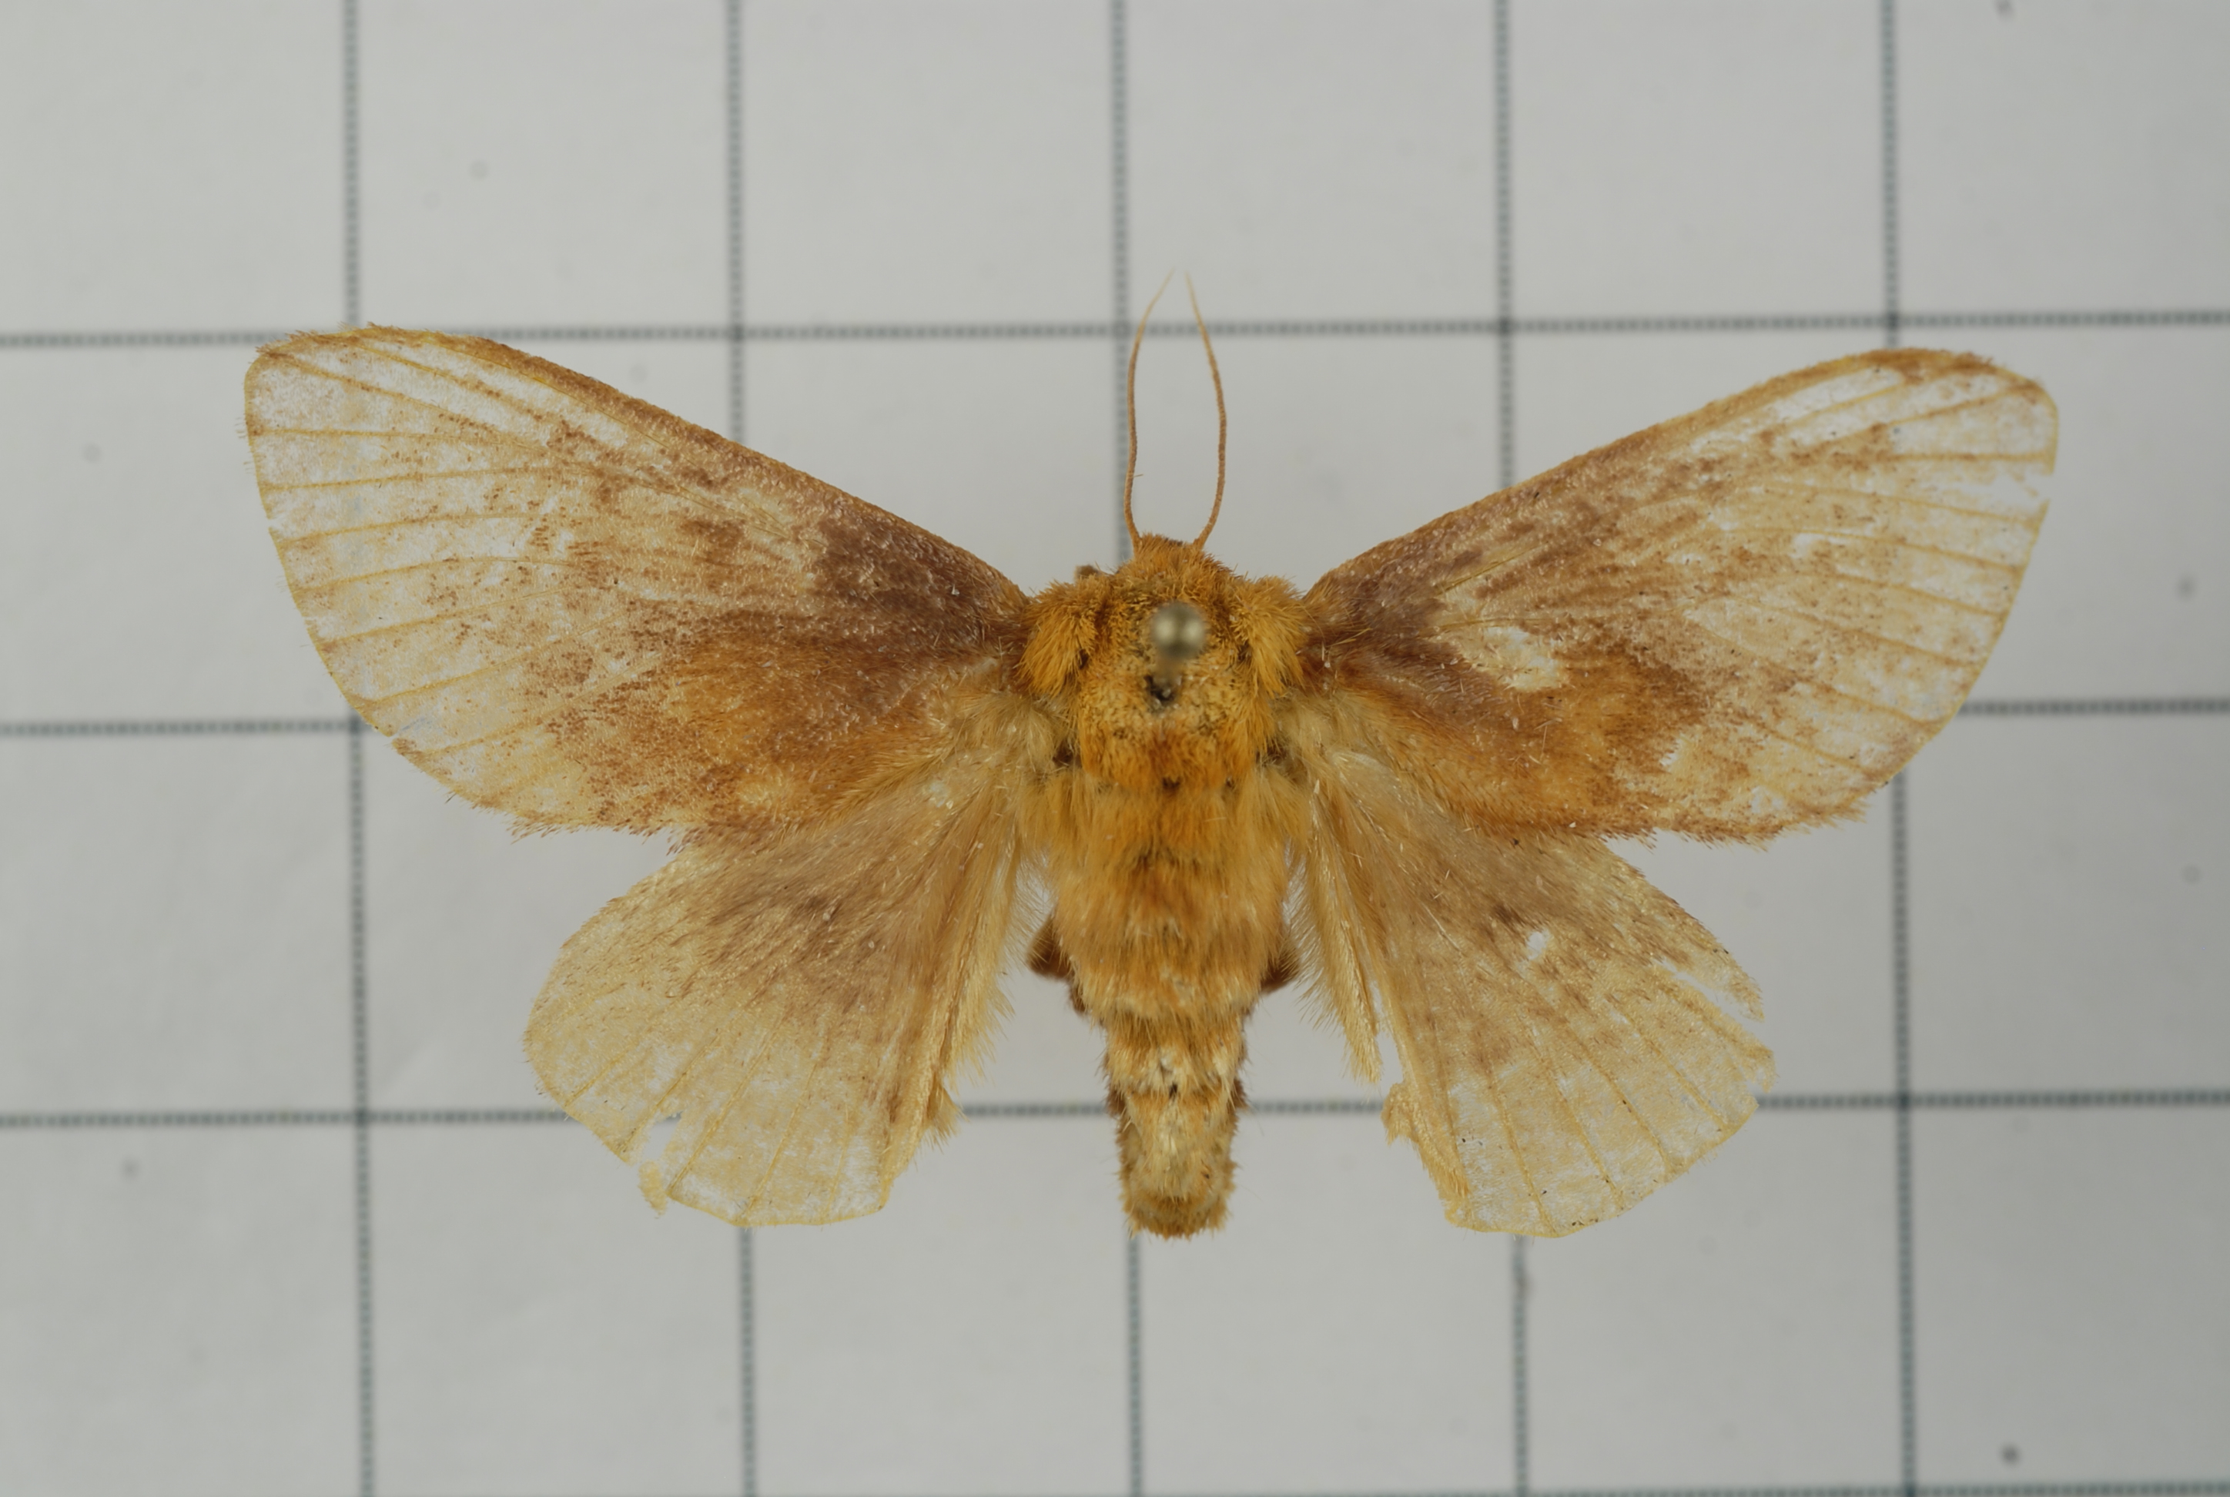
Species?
Narosoideus flavidorsalis
